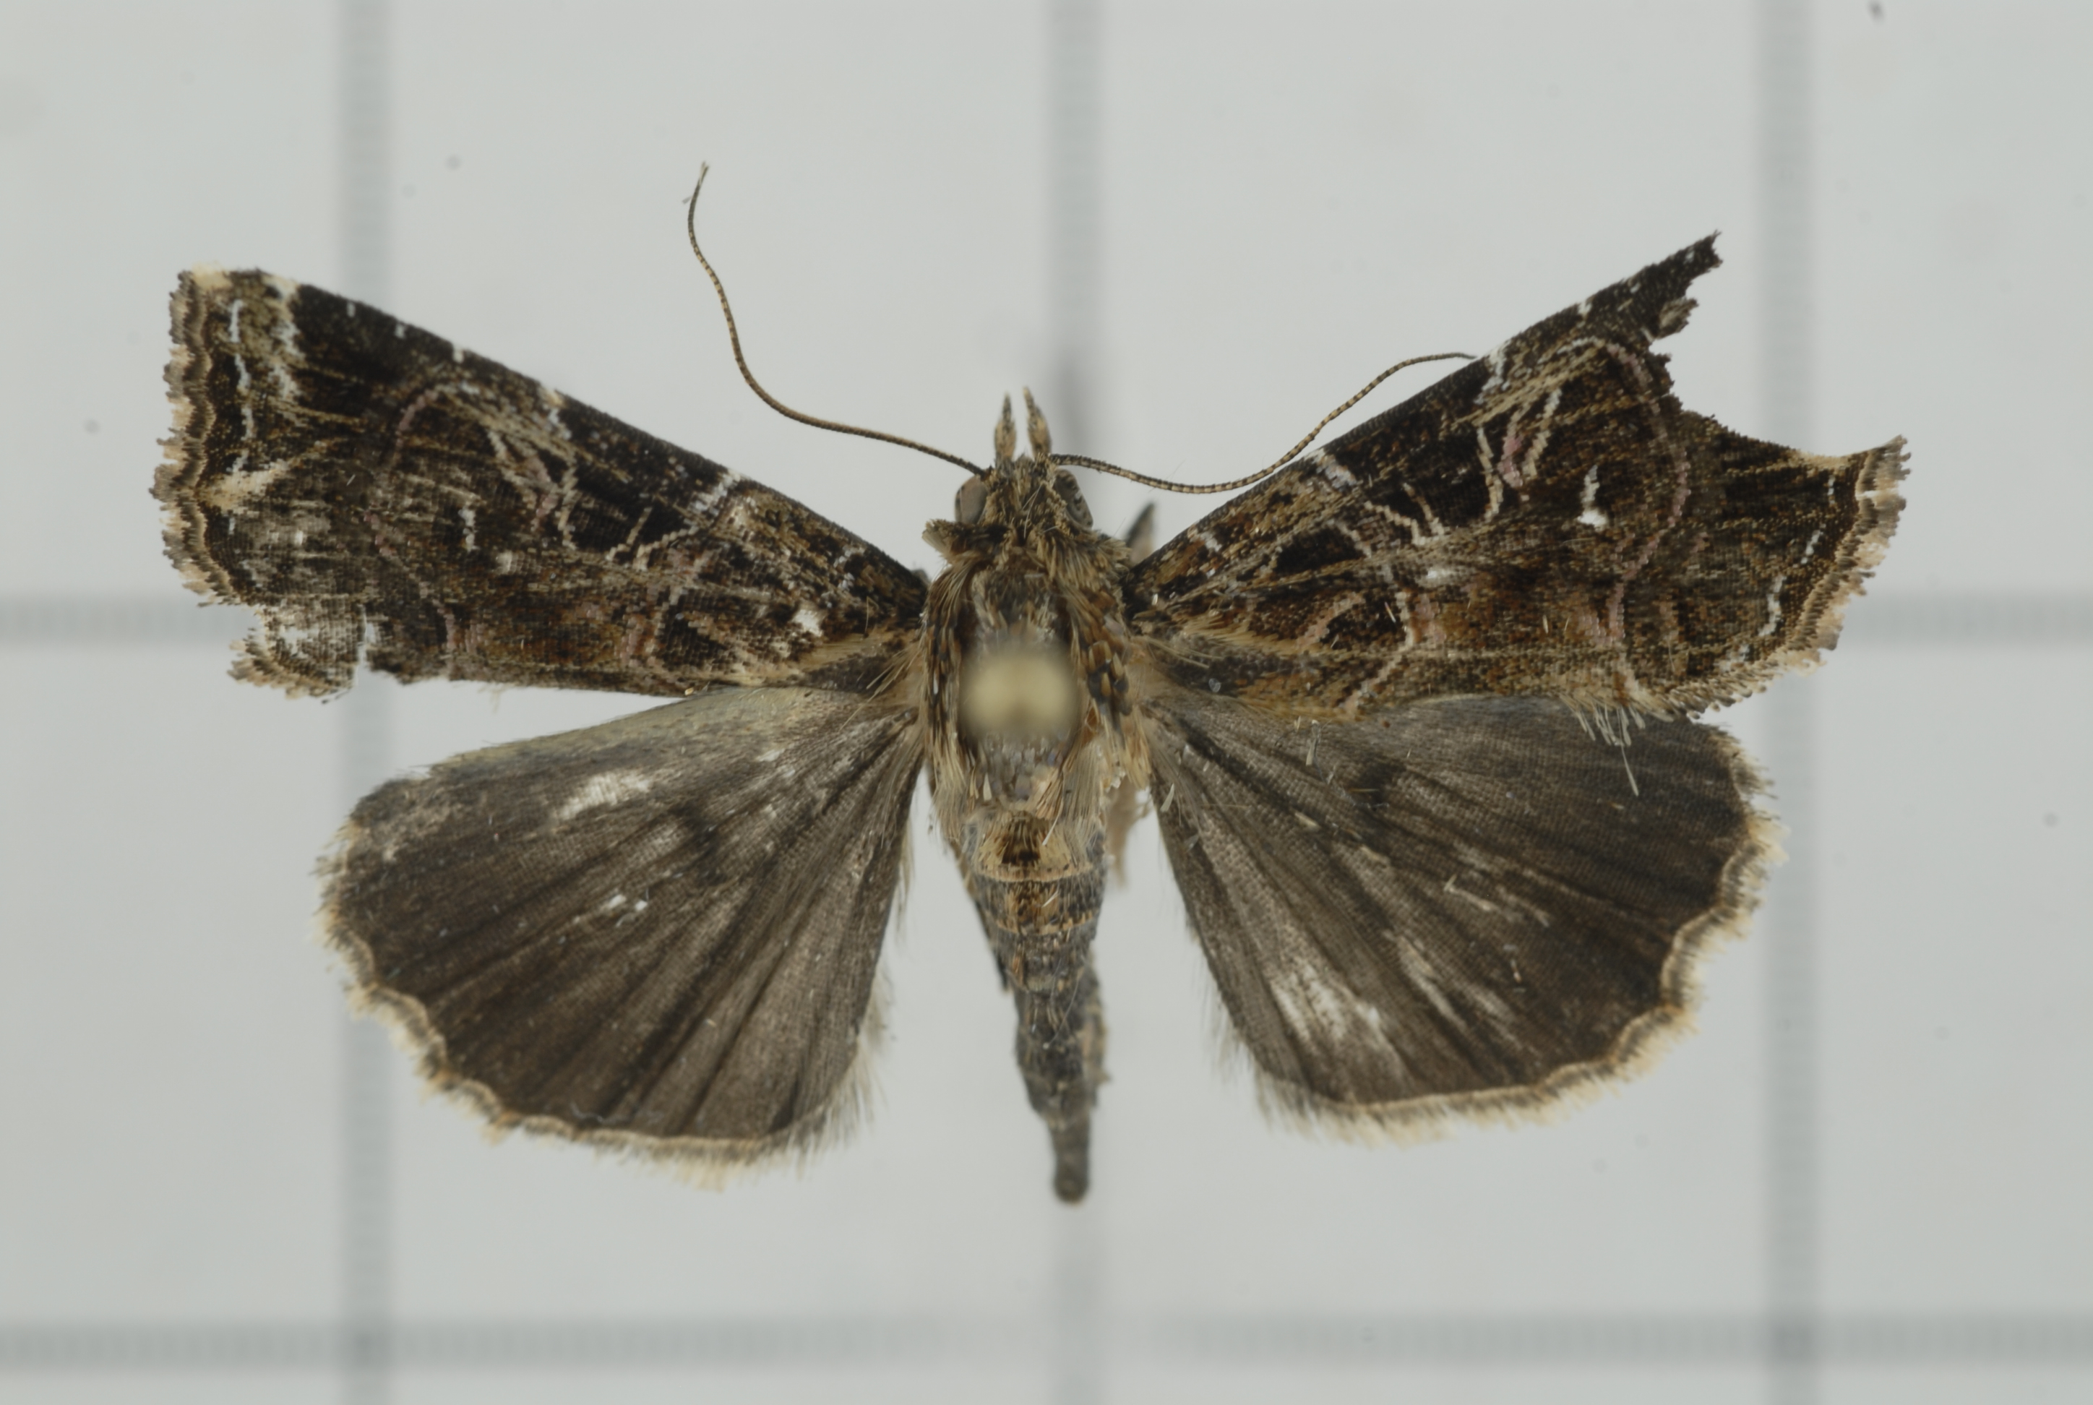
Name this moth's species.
Callopistria pulchrilinea
